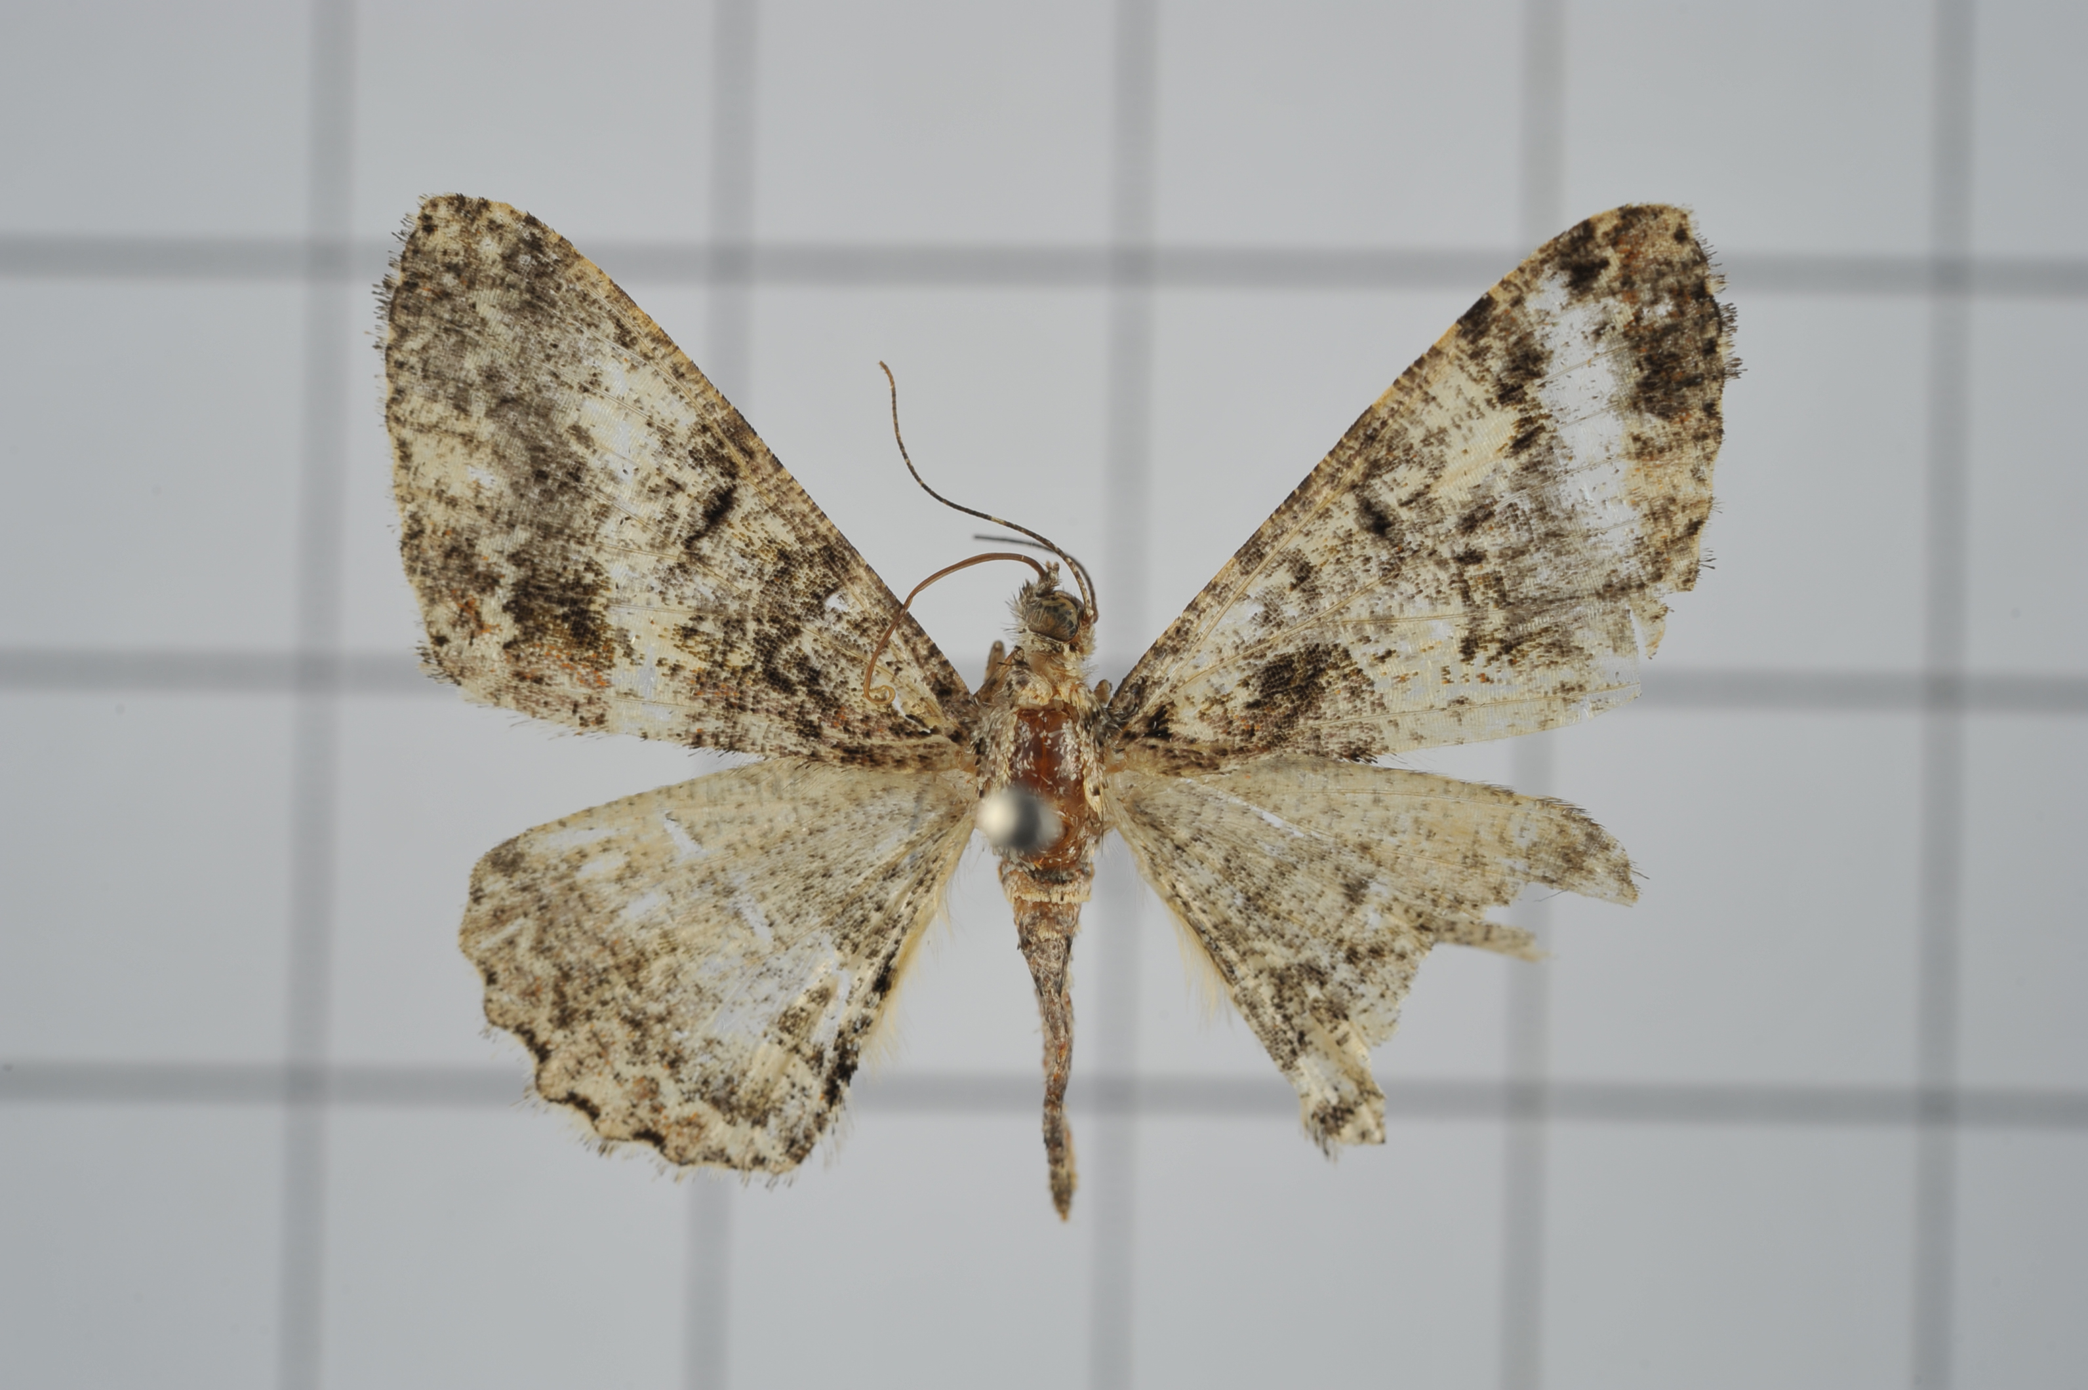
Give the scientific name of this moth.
Alcis taiwanovariegata
